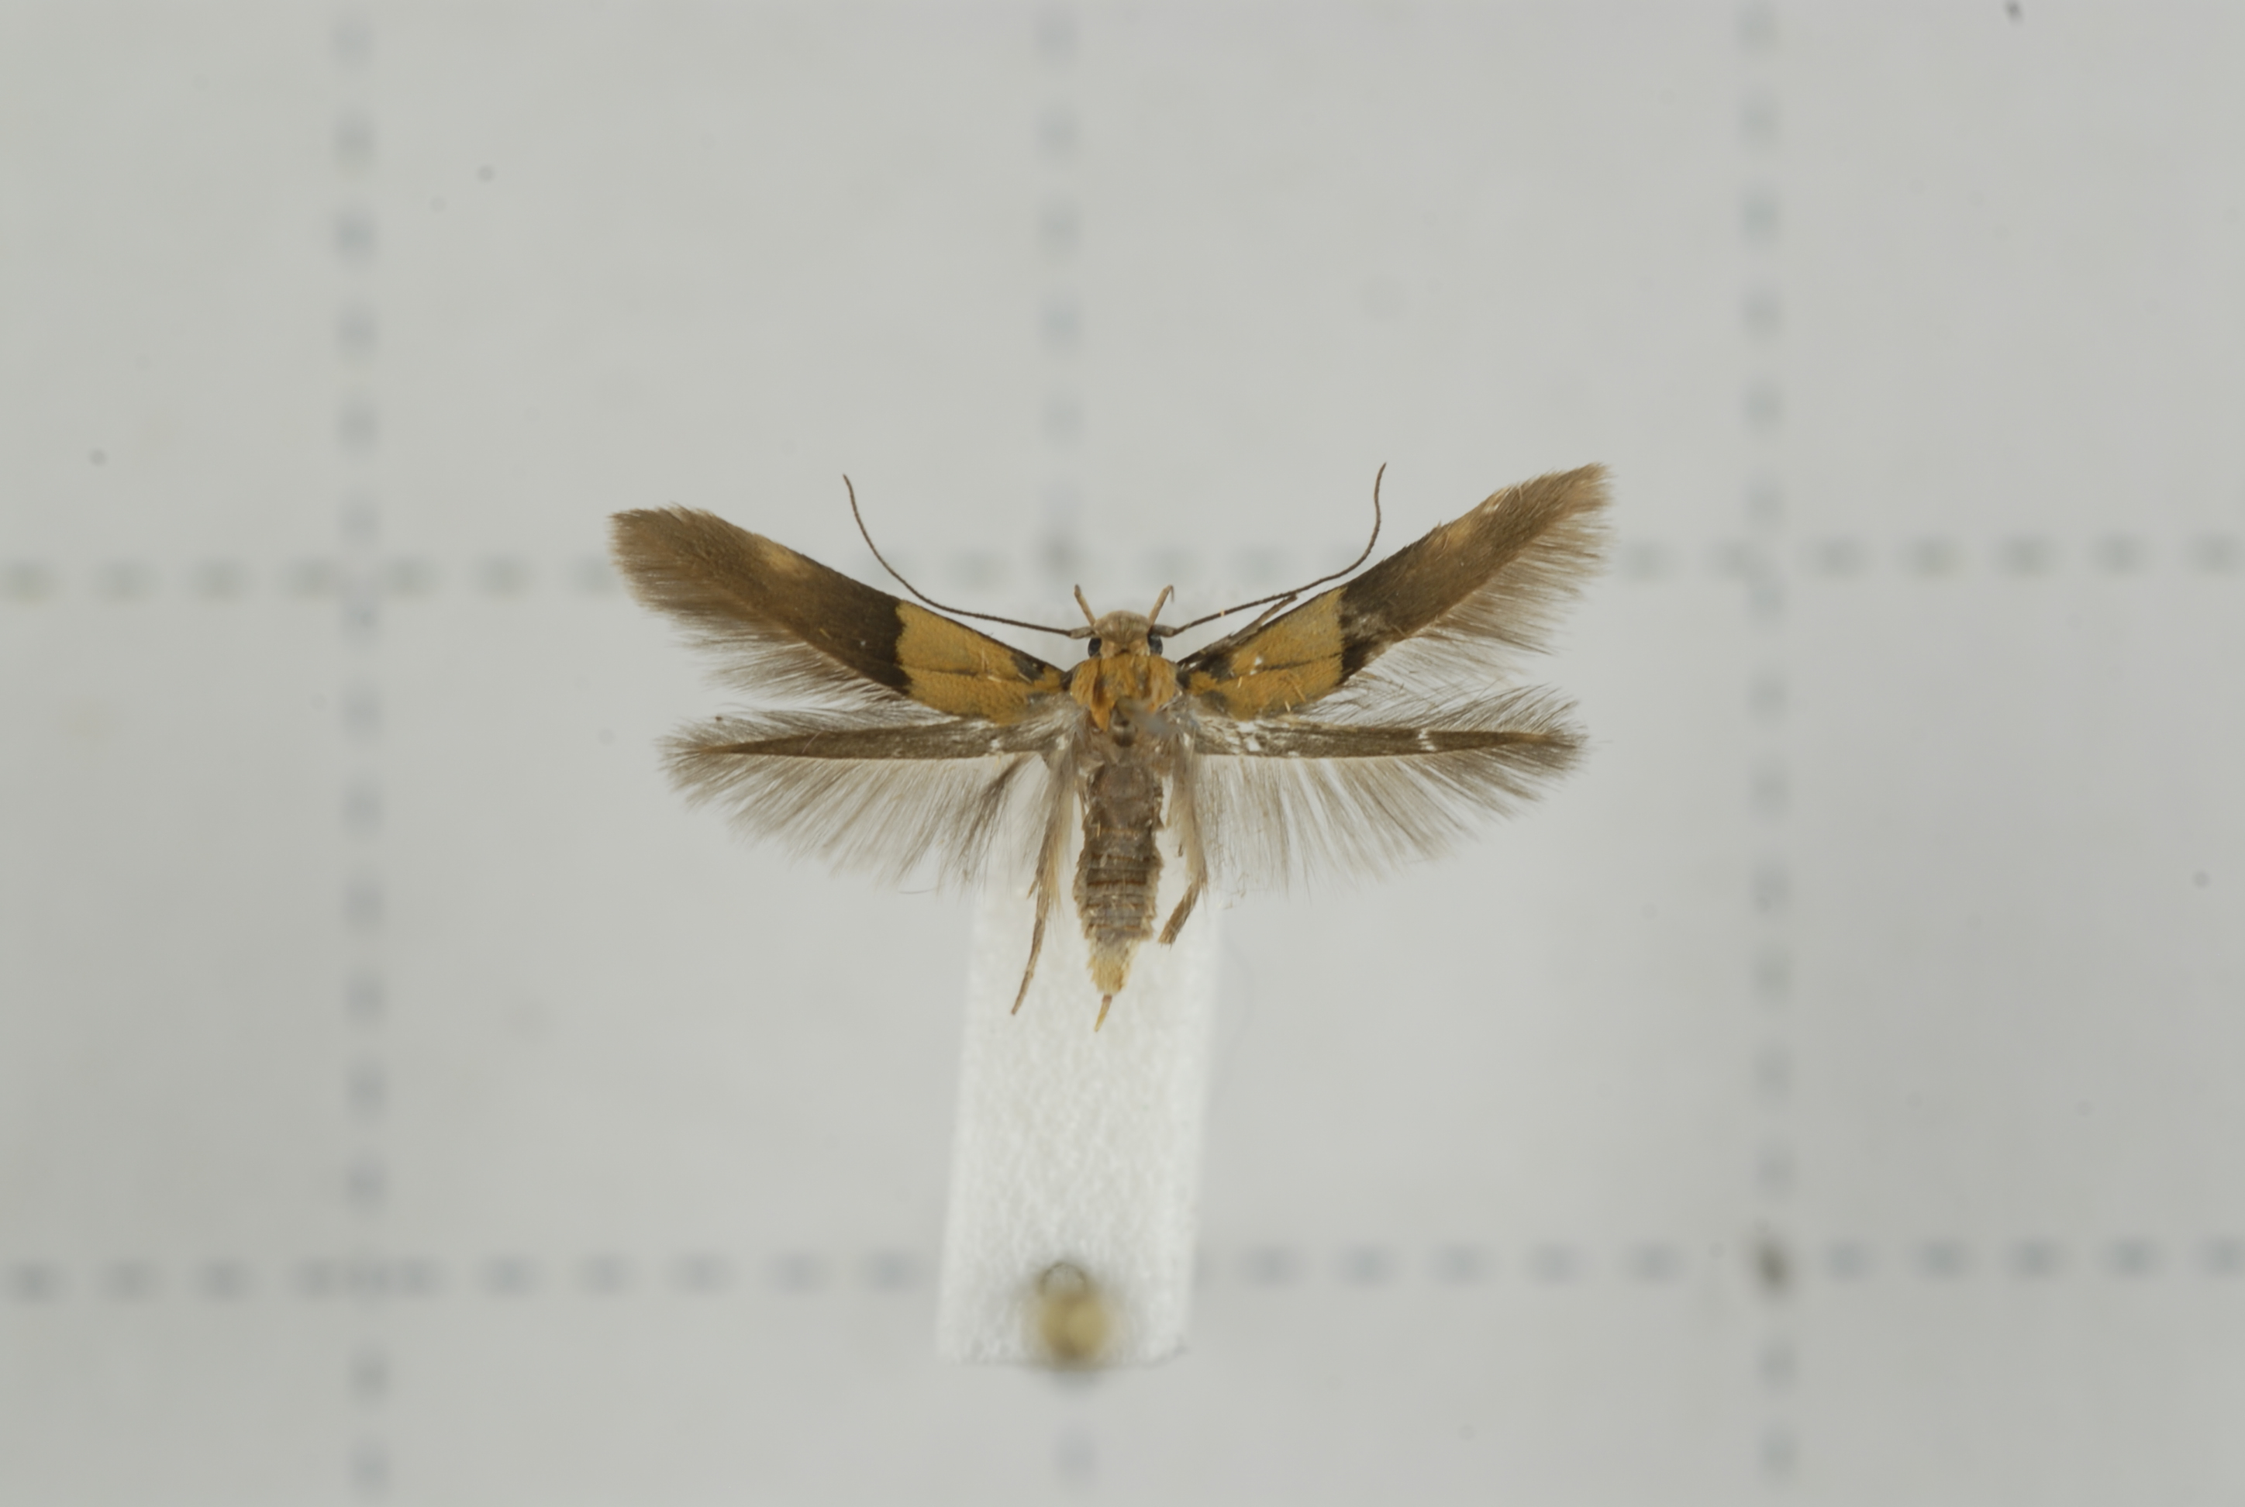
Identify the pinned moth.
Stathmopoda auriferella
